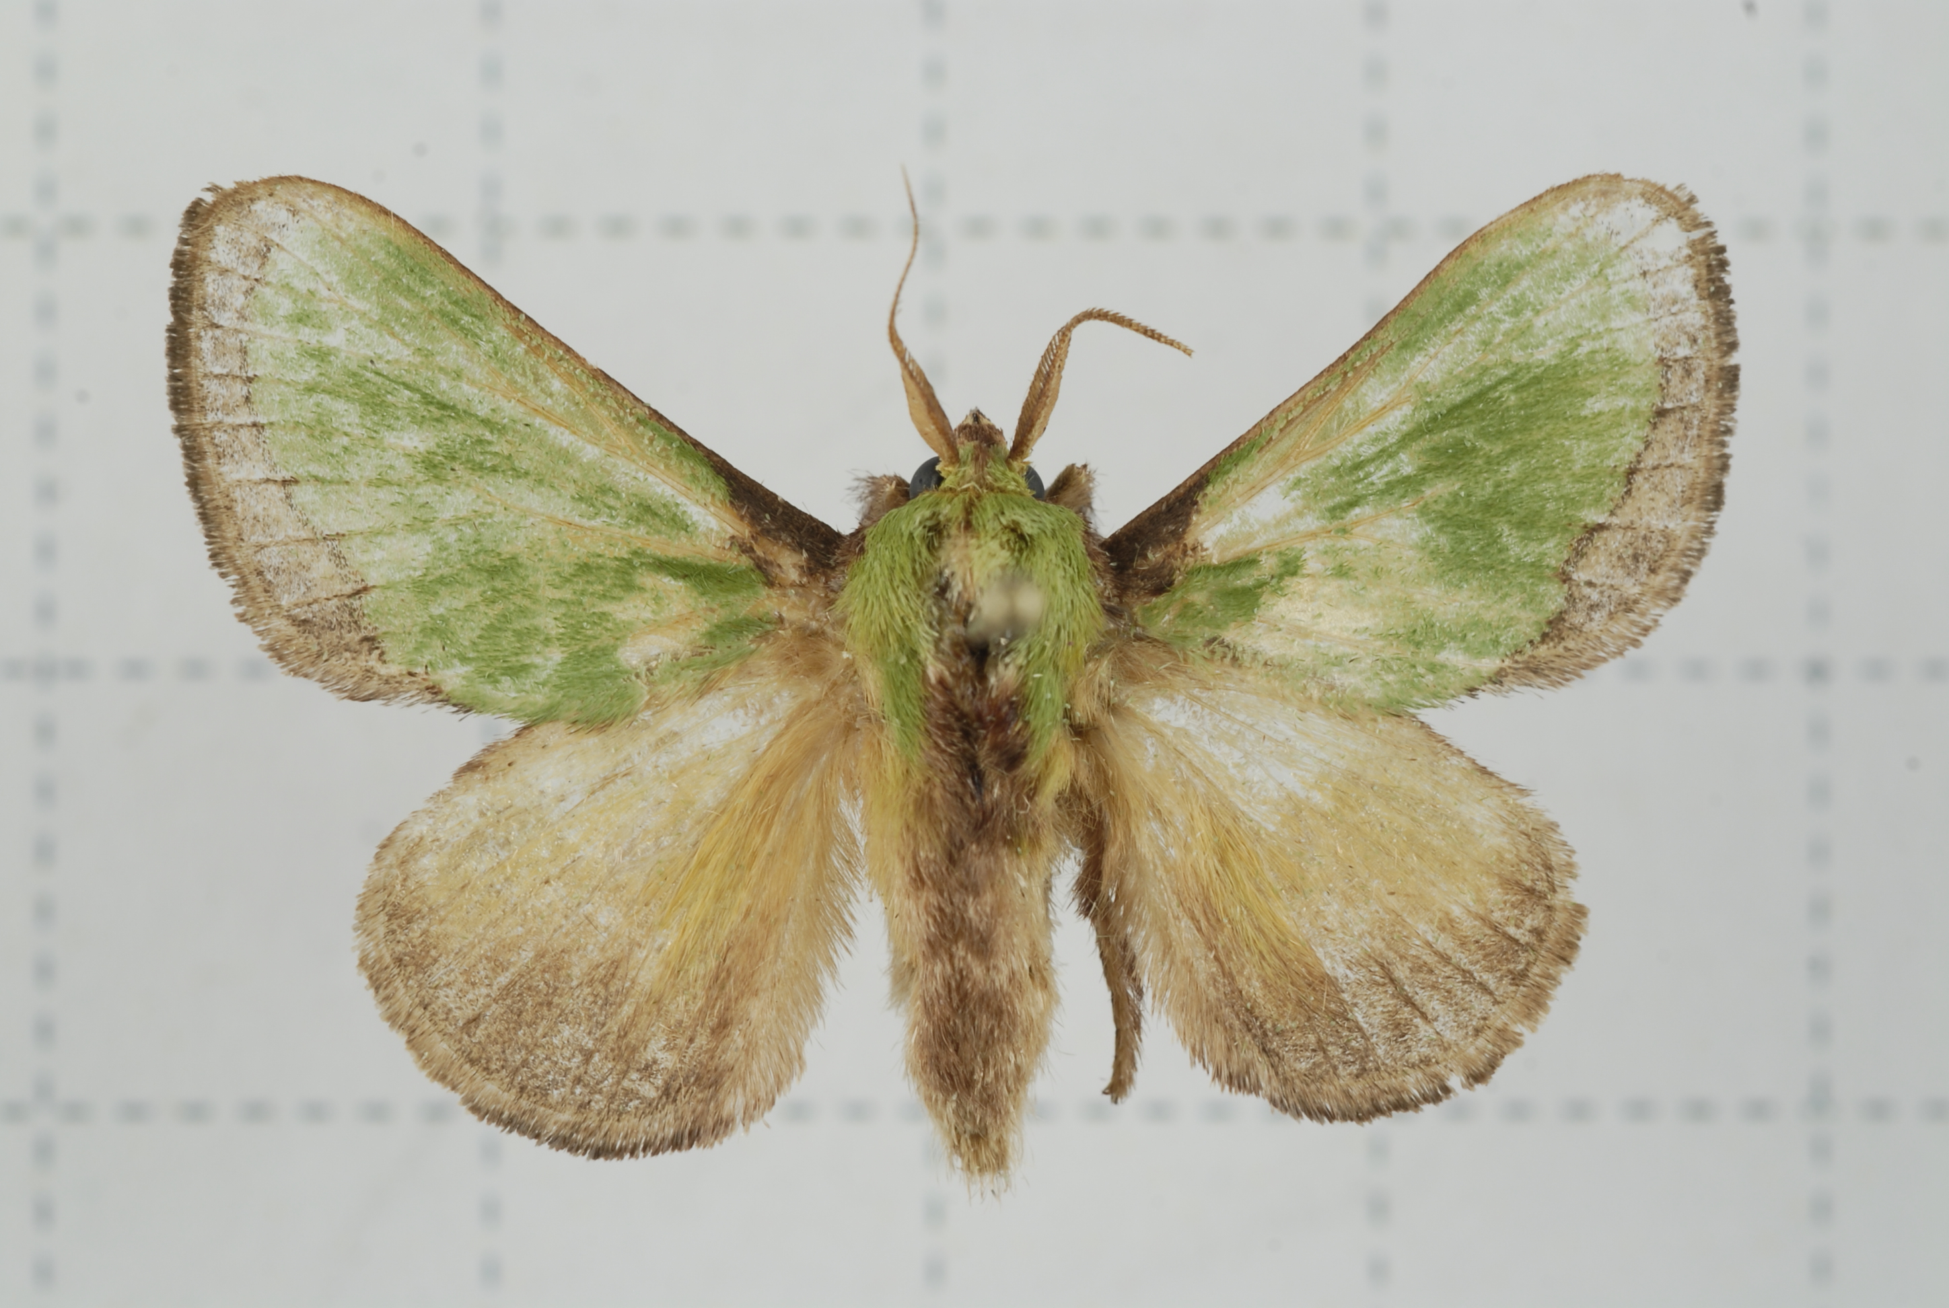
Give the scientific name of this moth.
Parasa shirakii
